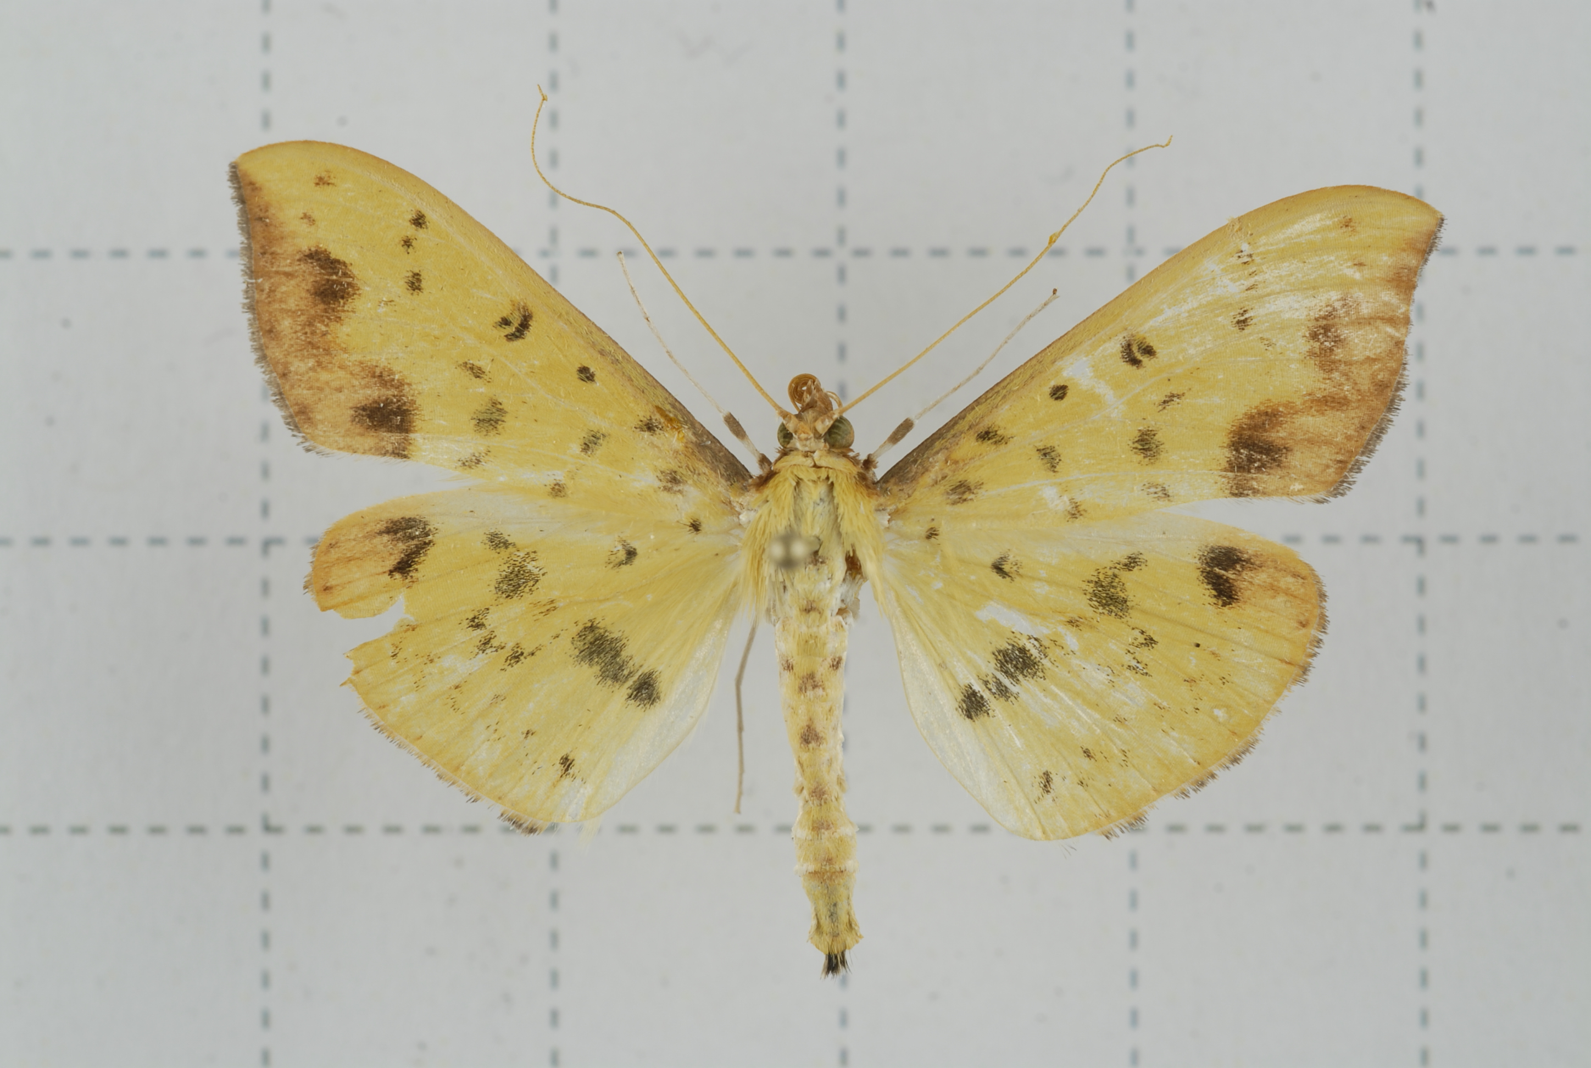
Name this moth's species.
Botyodes principalis
